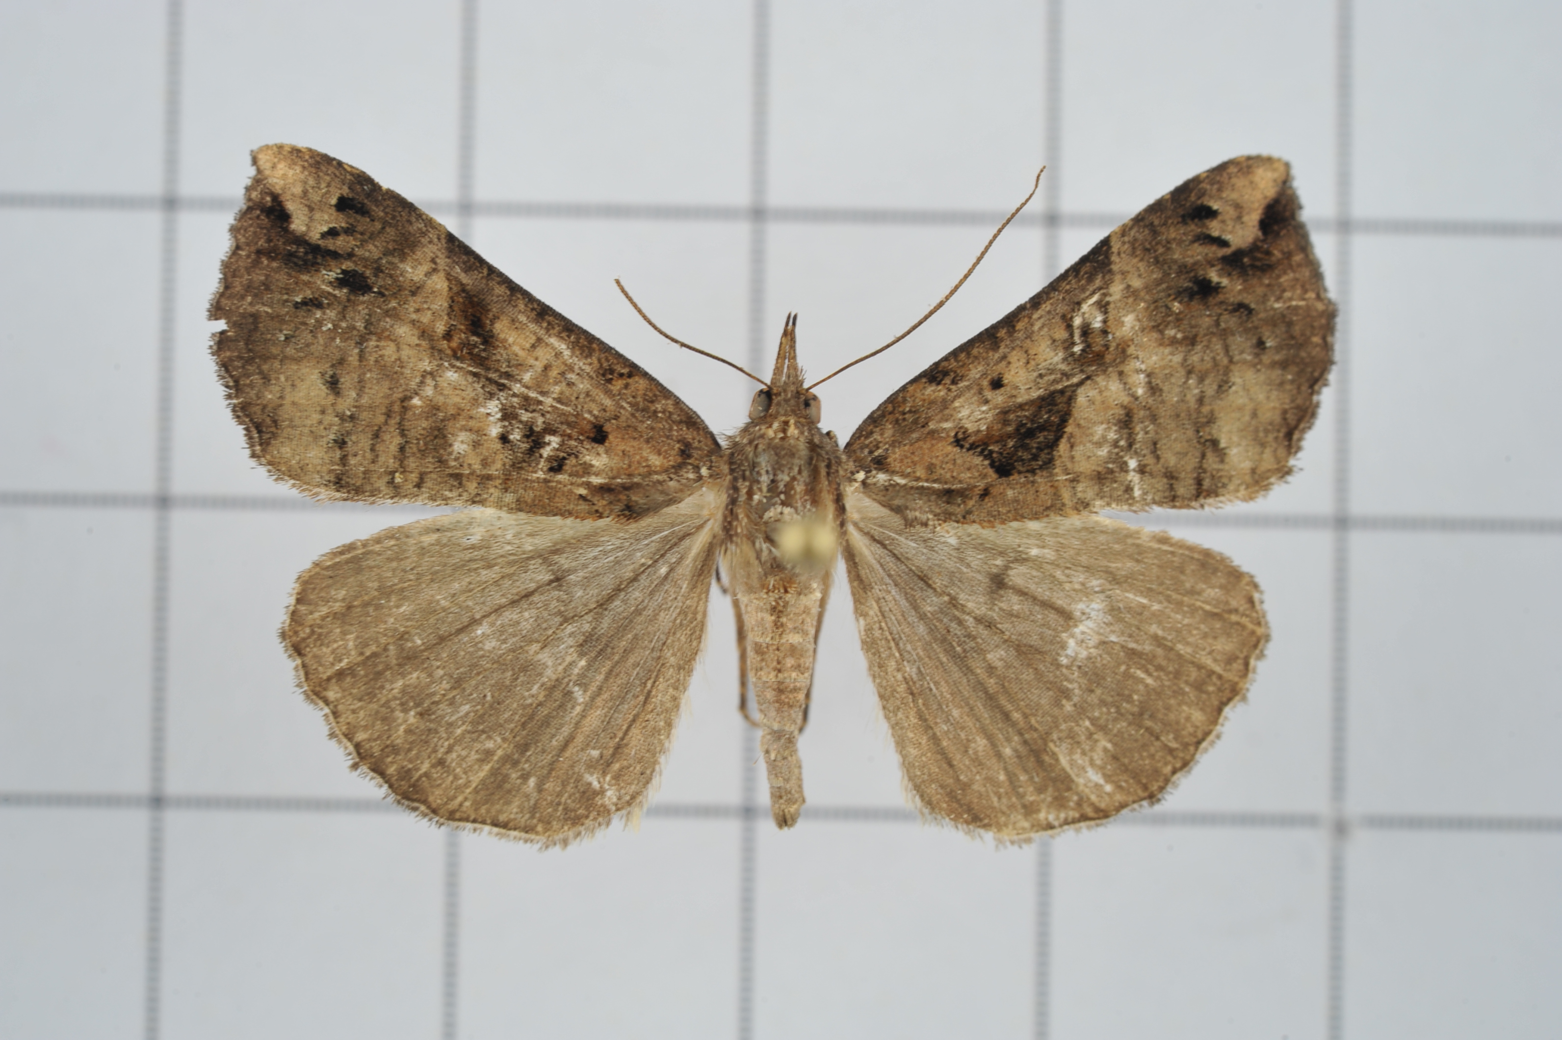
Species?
Hypena tenebralis
